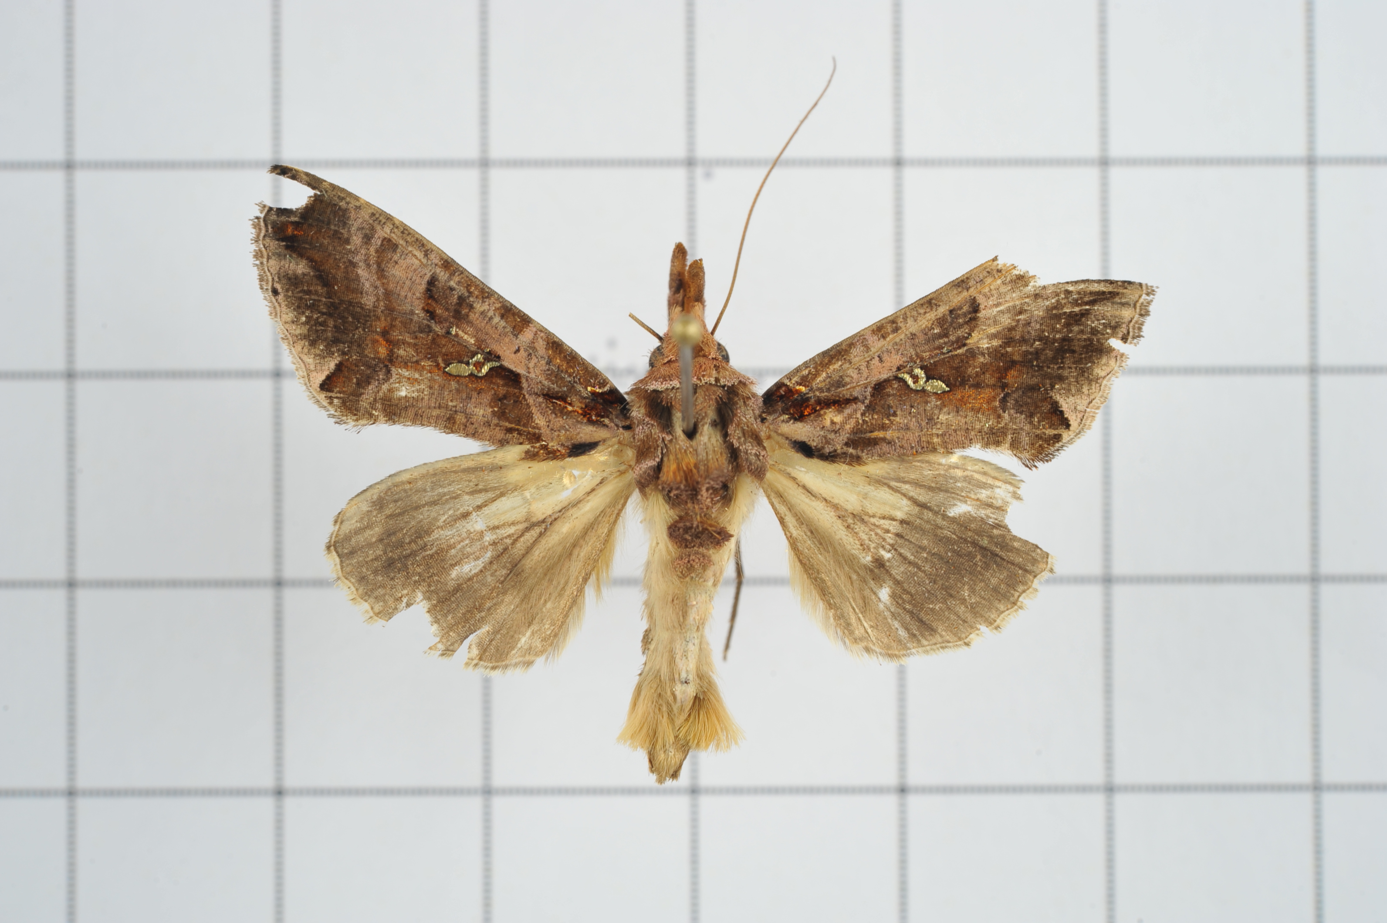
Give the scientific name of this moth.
Plusiopalpa adrasta shisa
